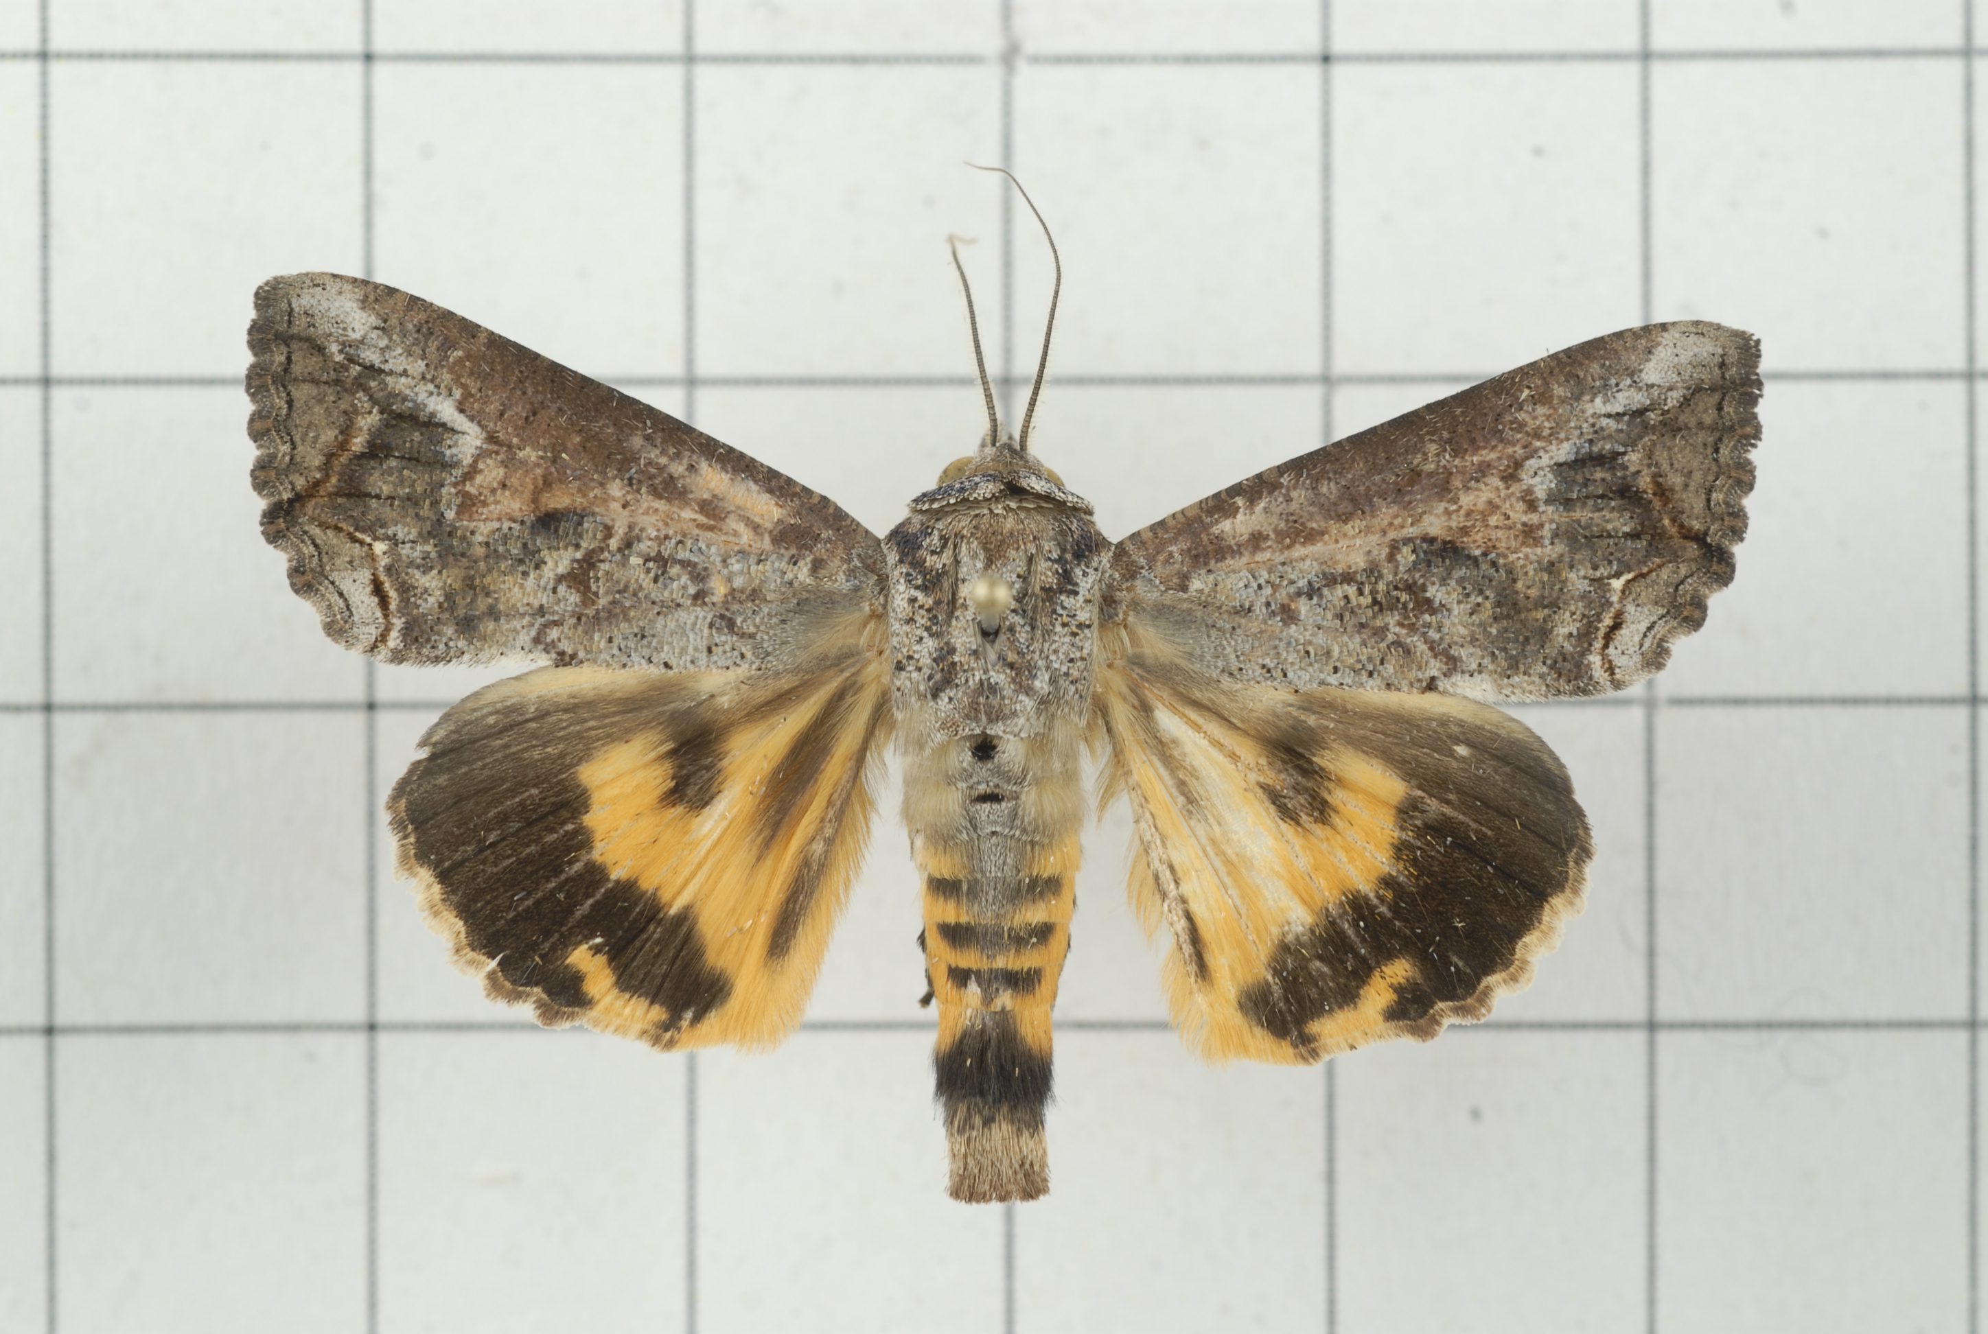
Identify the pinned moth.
Hypocala deflorata deflorata
